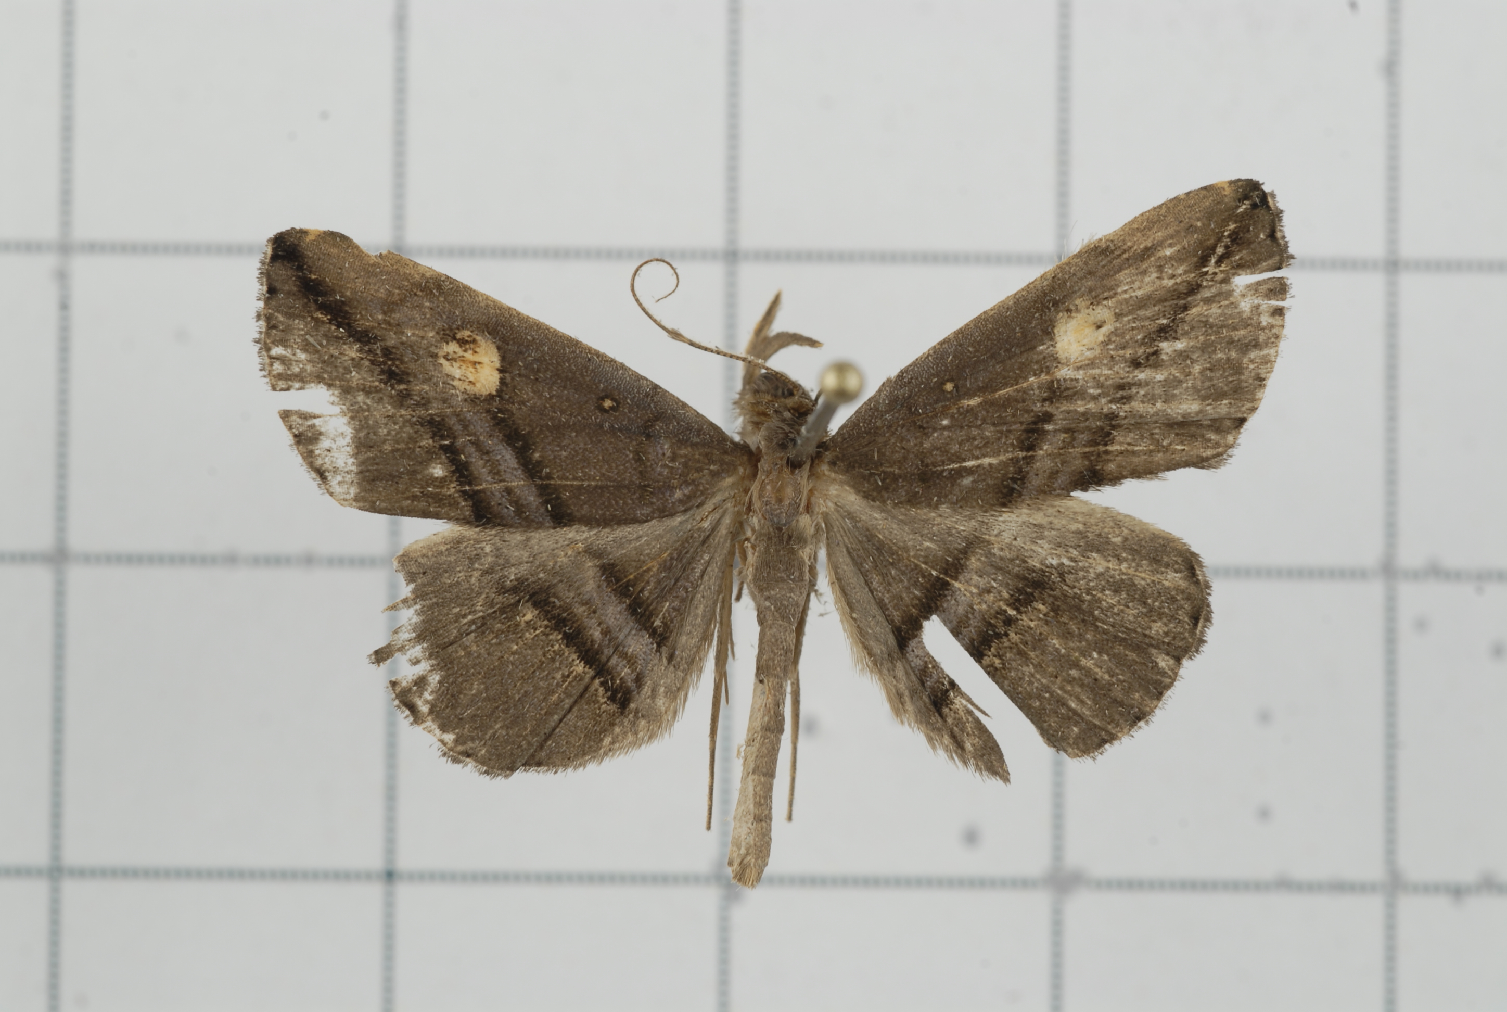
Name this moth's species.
Hadennia ochreistigma
